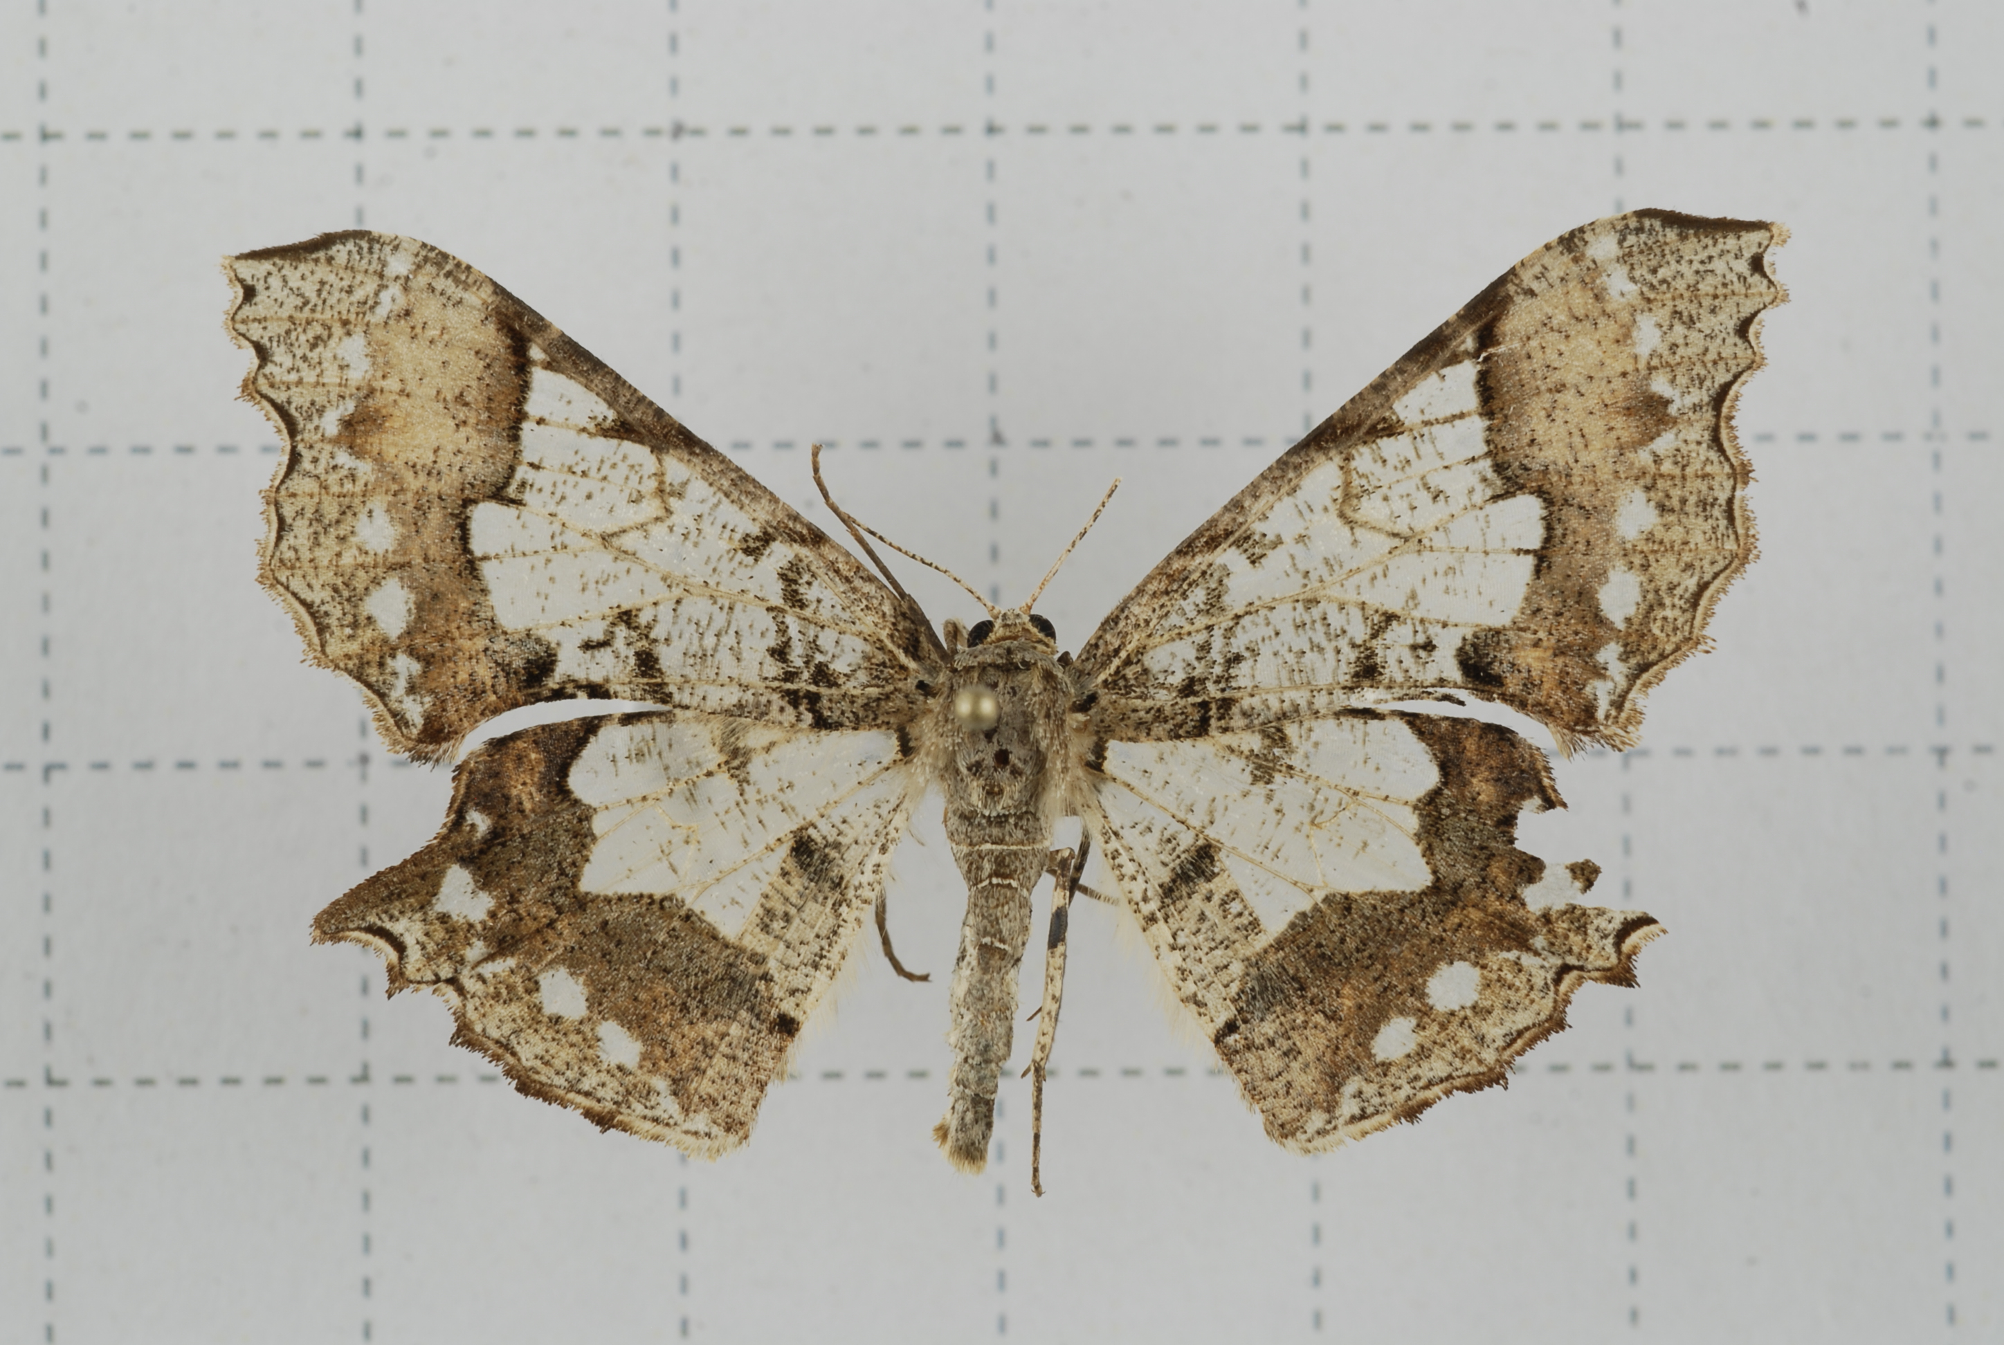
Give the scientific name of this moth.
Krananda semihyalina
